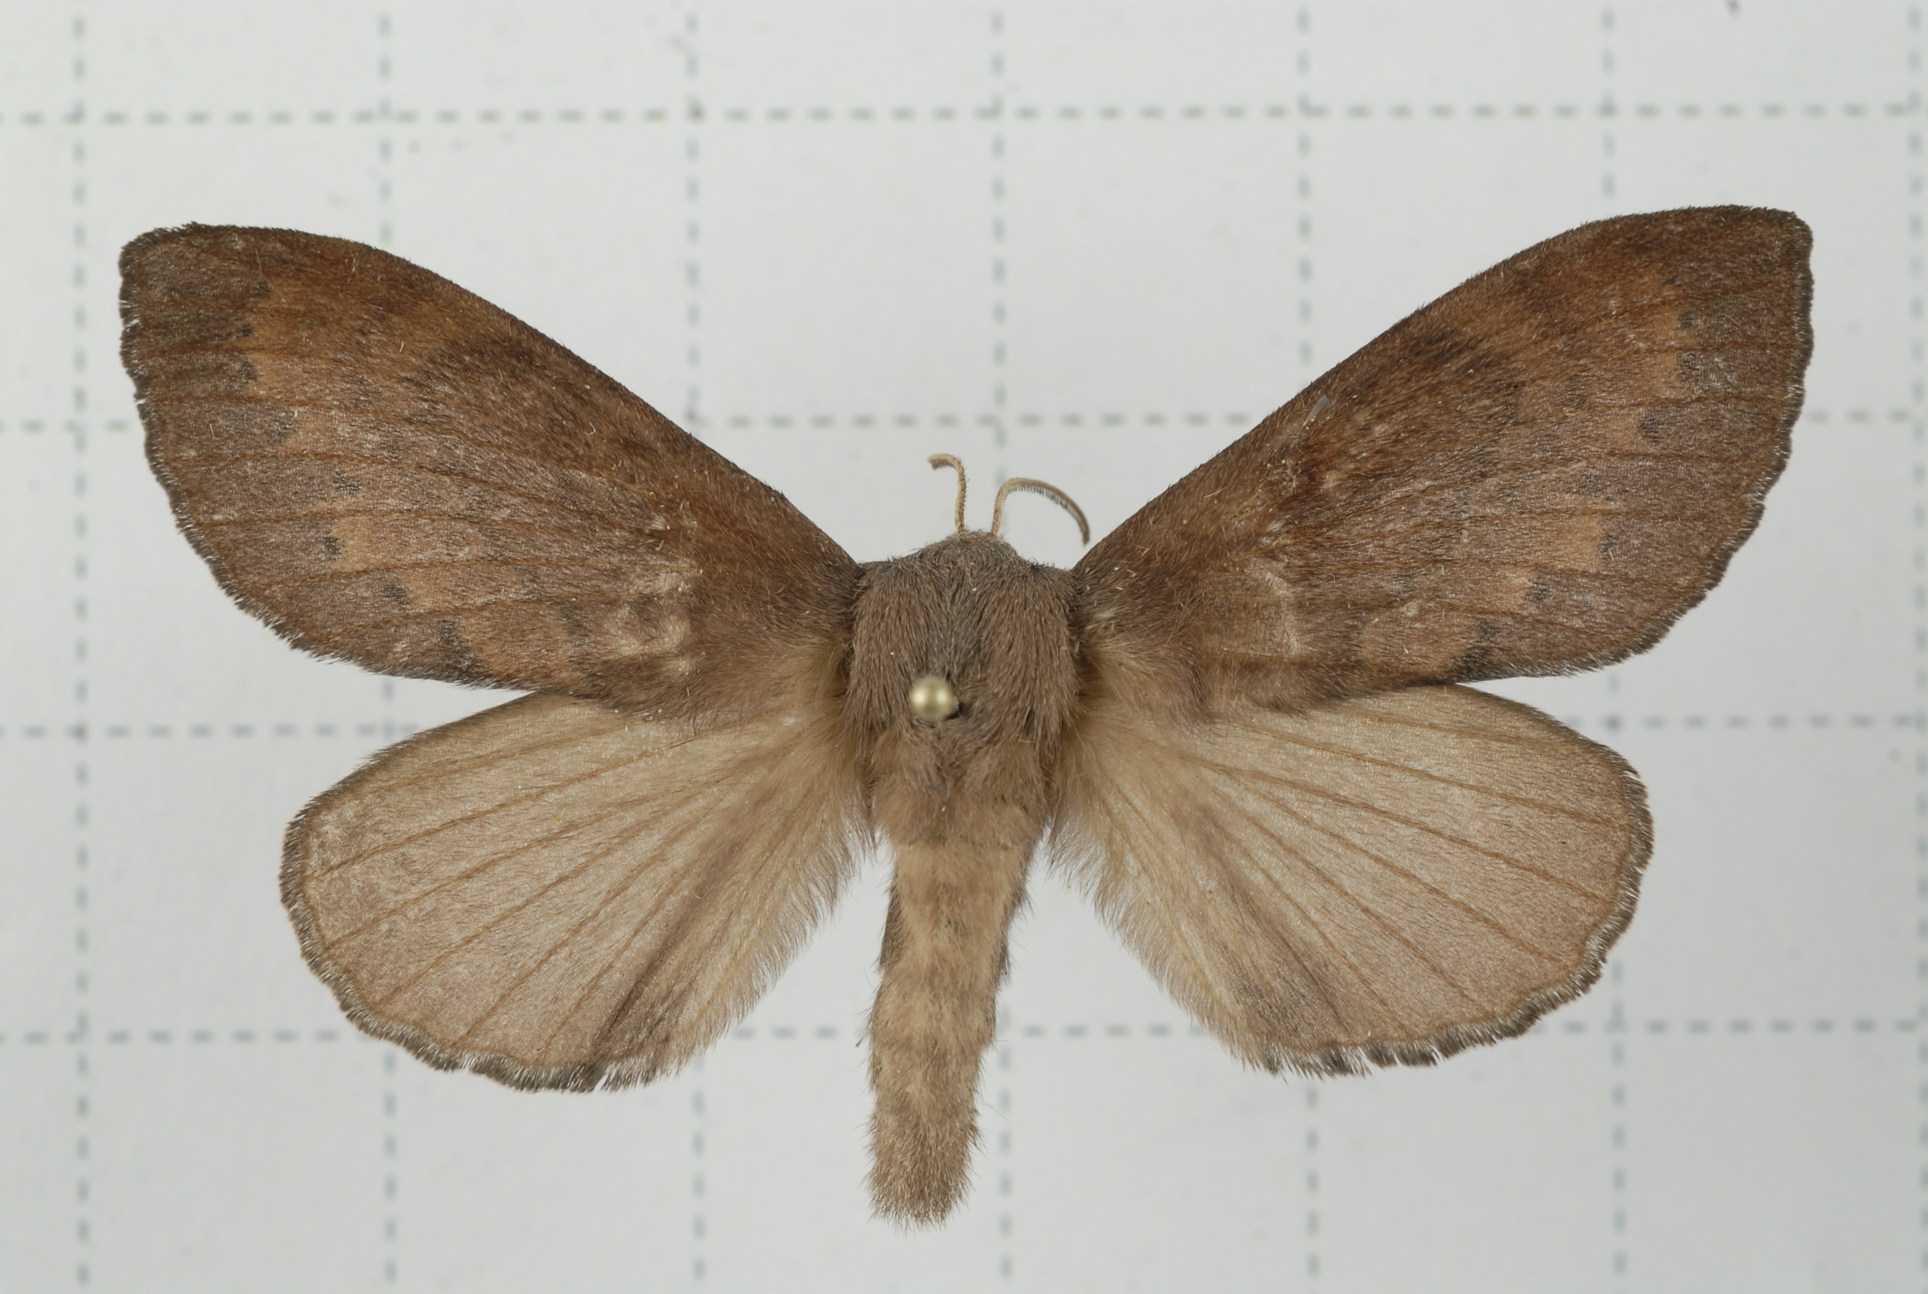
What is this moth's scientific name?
Dendrolimus punctatus
